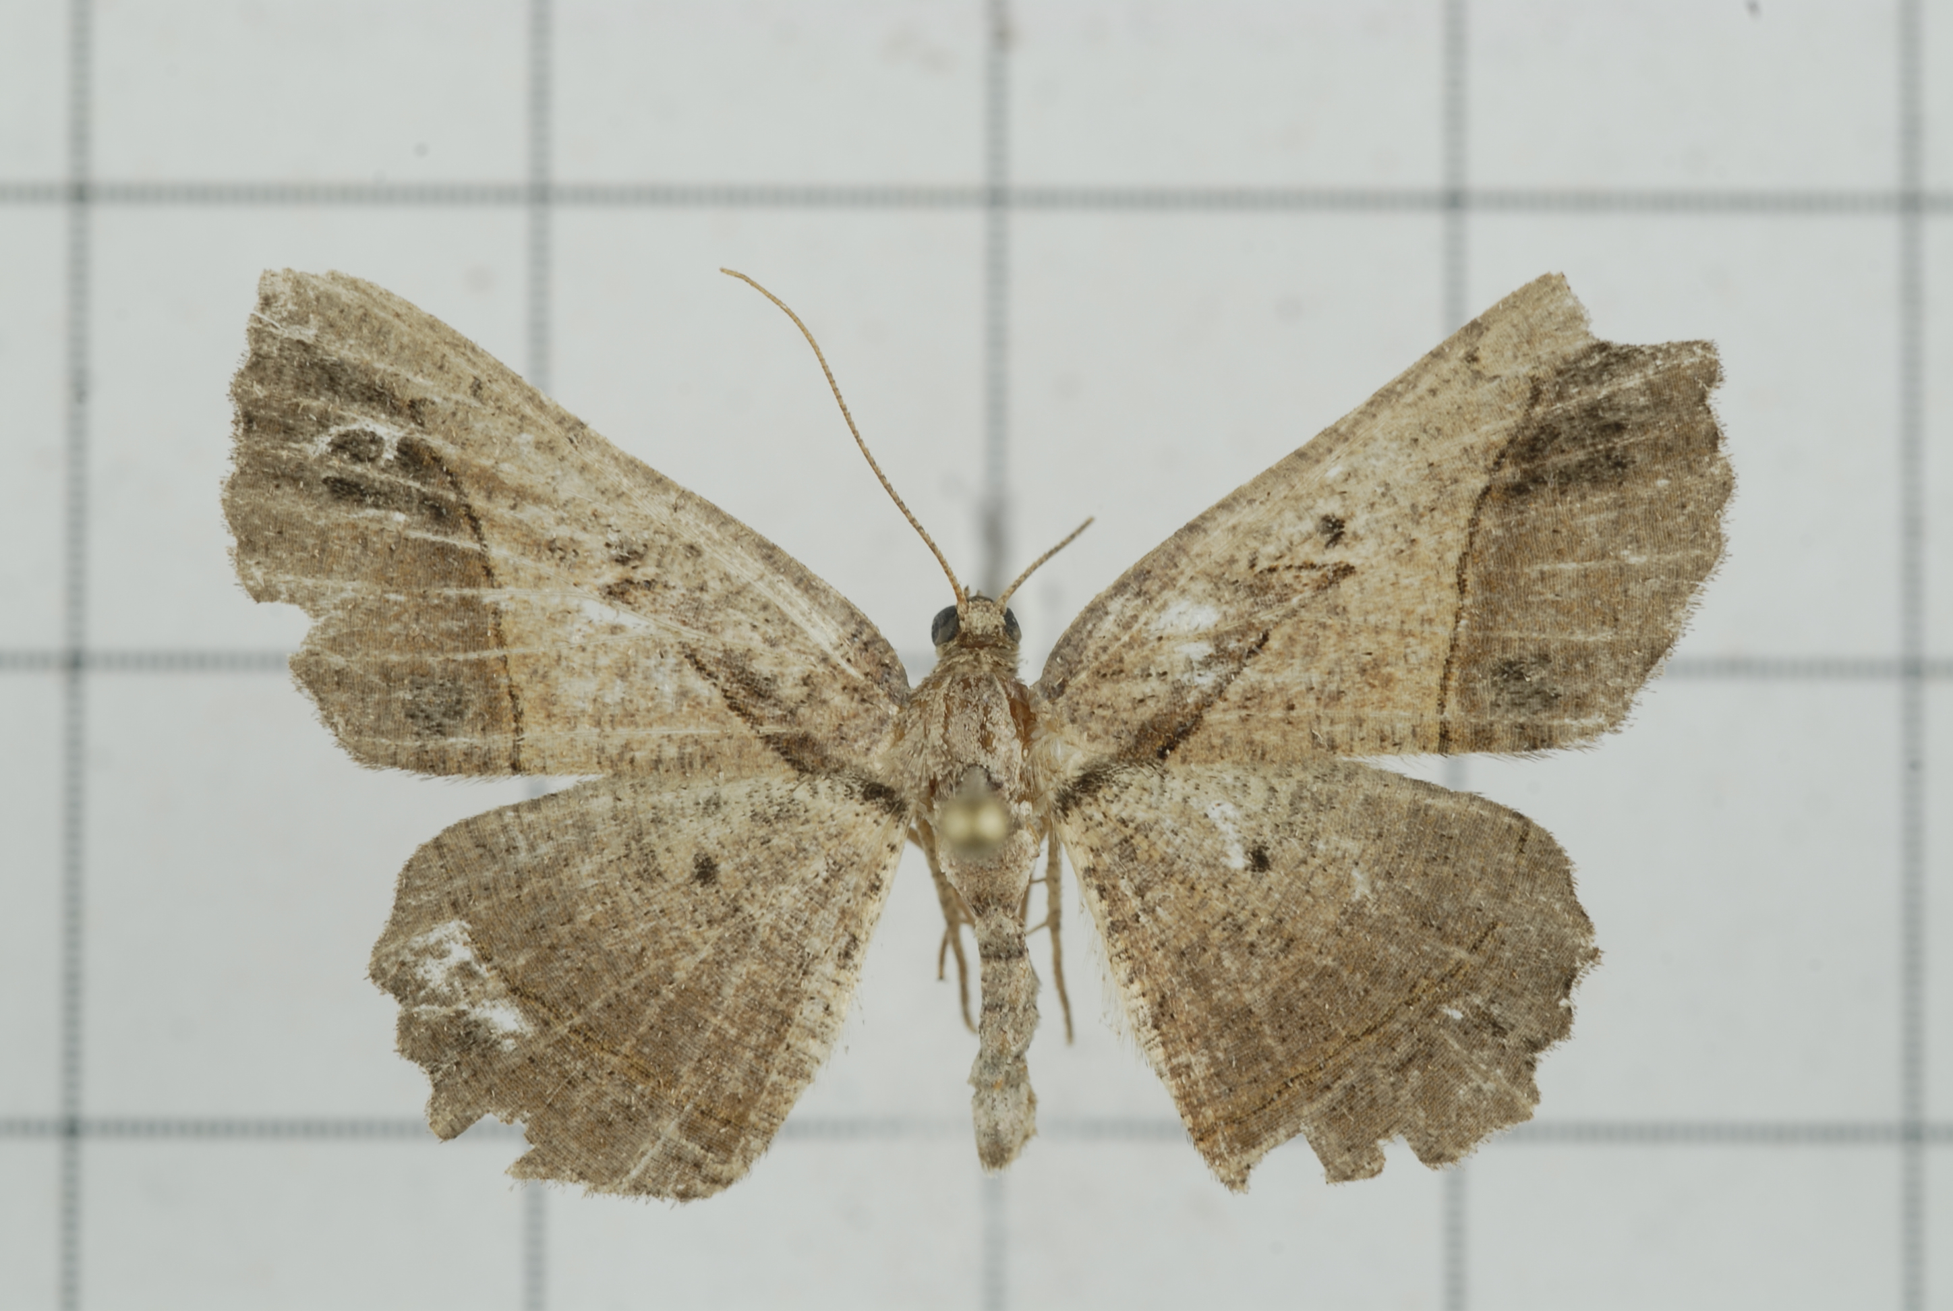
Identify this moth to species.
Menophra taiwana
